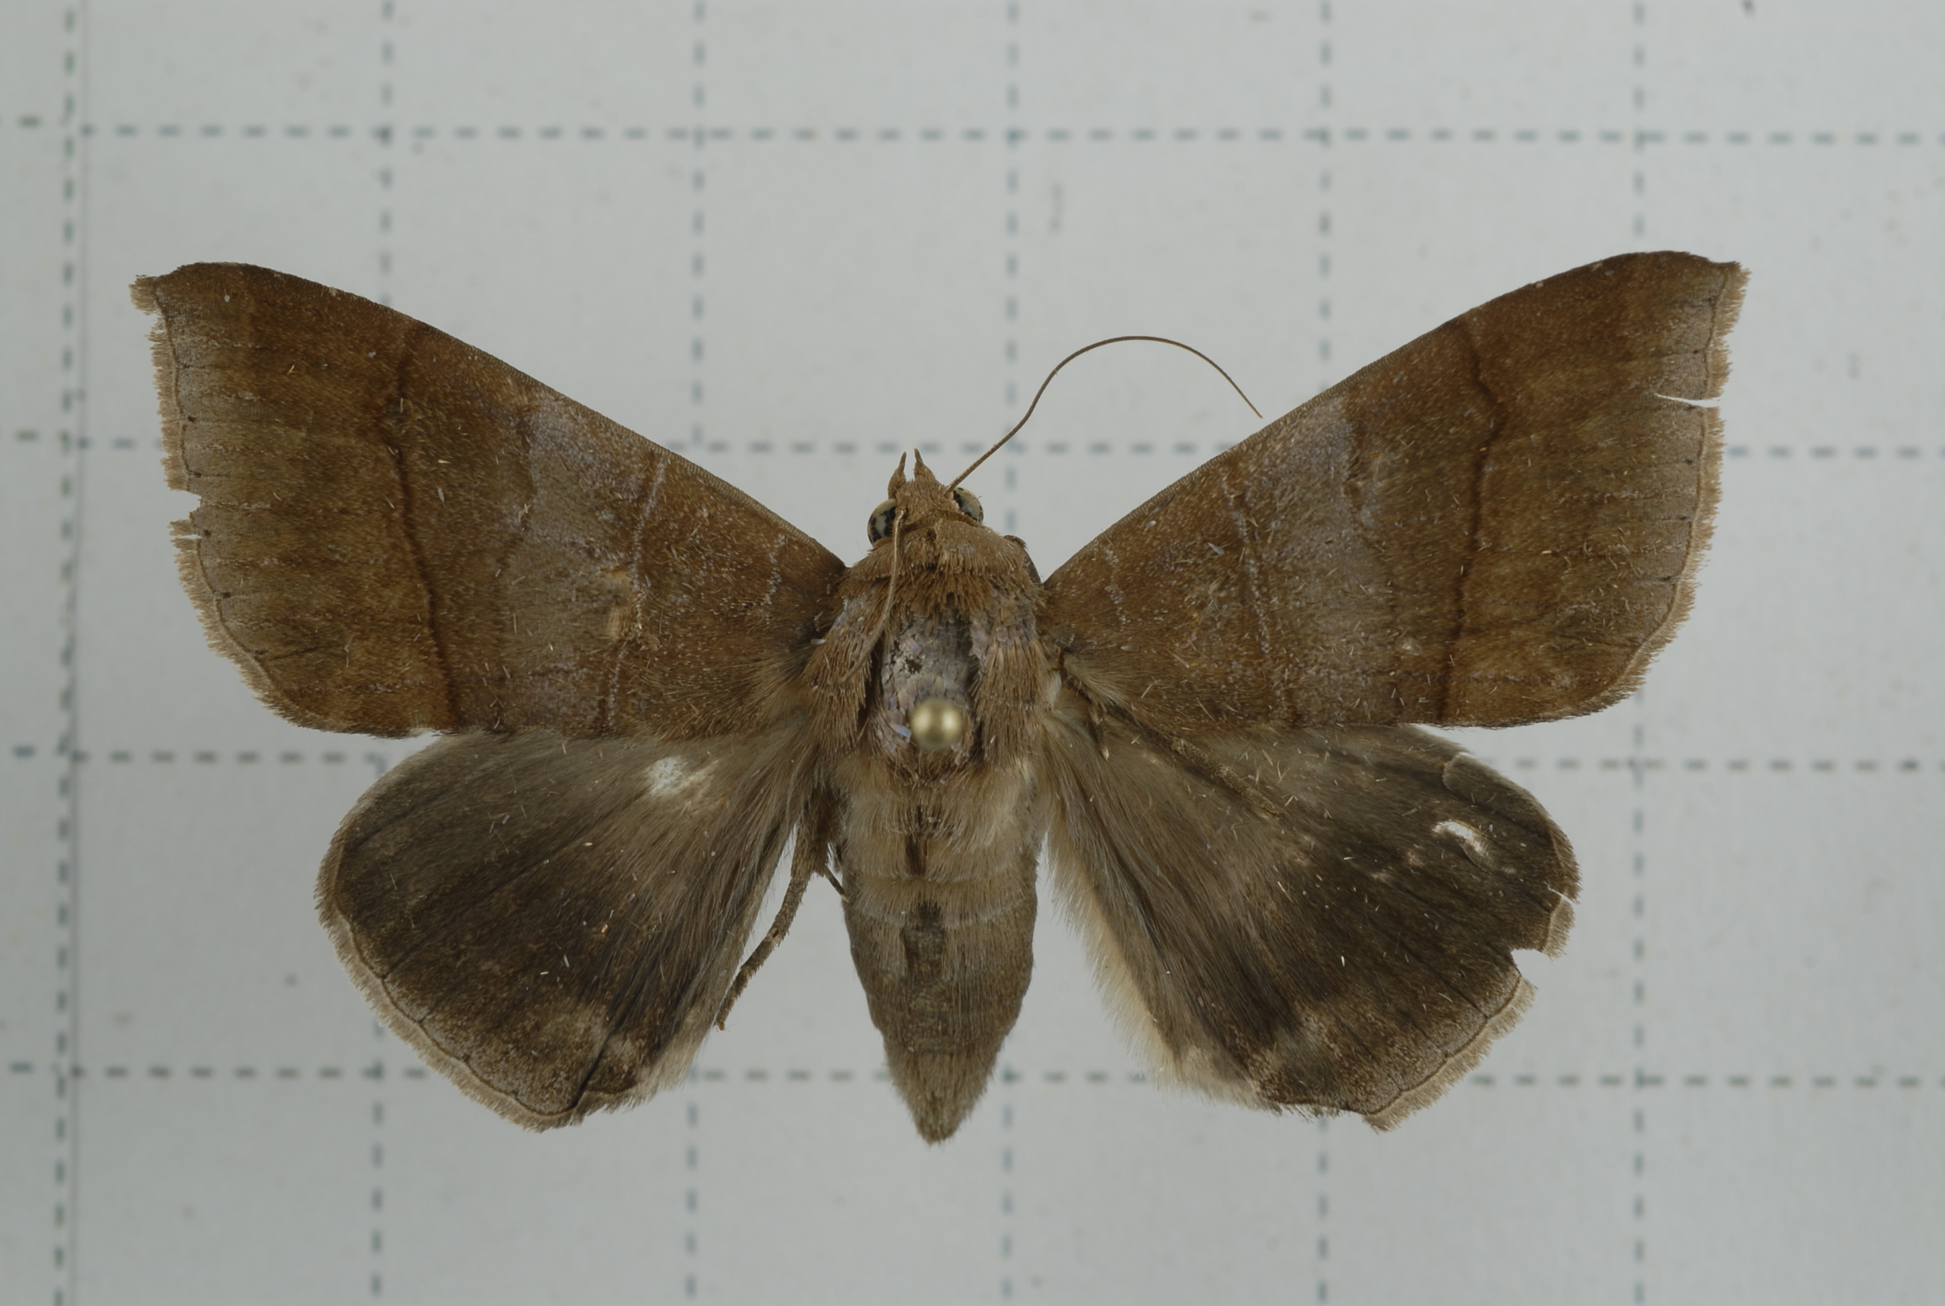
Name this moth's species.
Bastilla absentimacula
